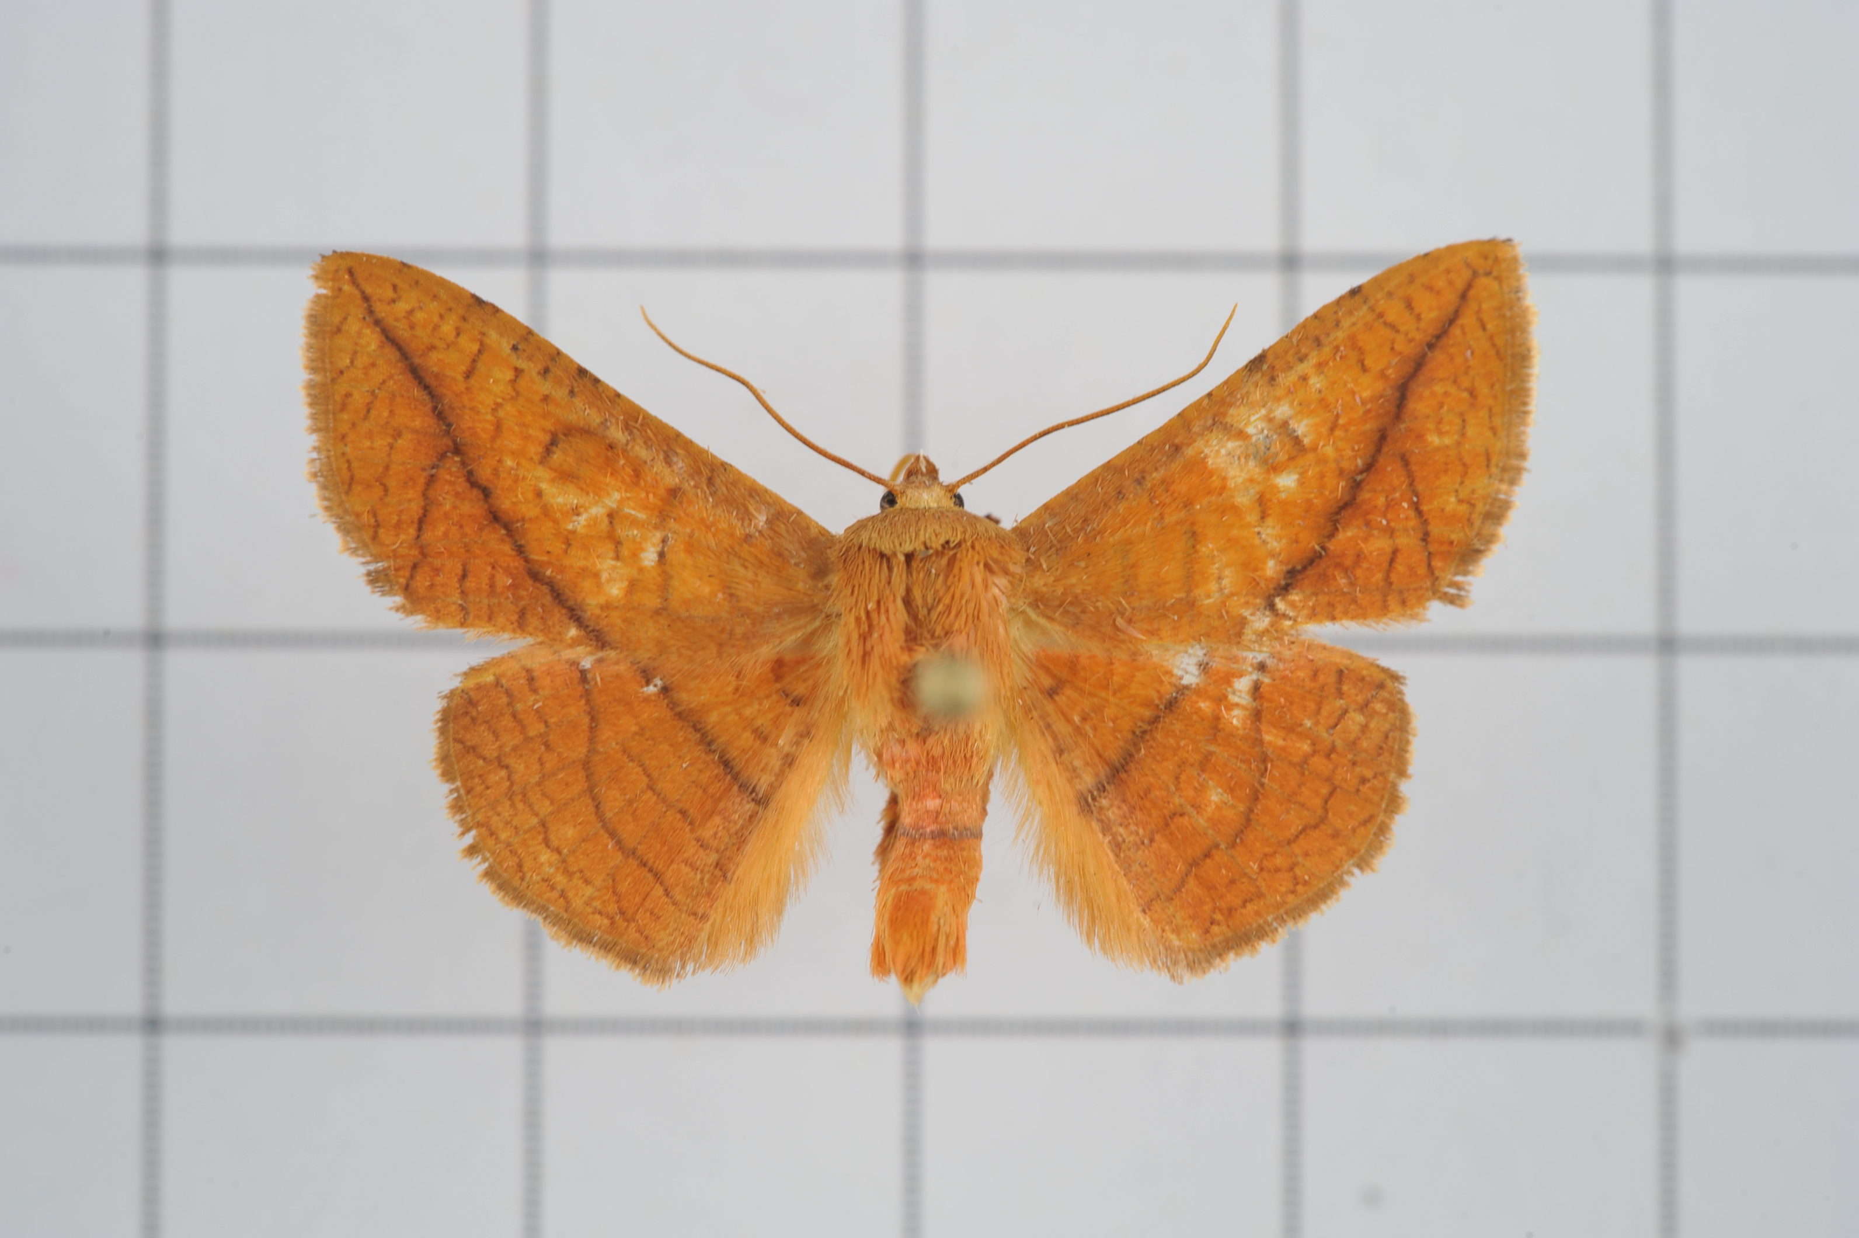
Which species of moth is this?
Sonagara strigipennis
